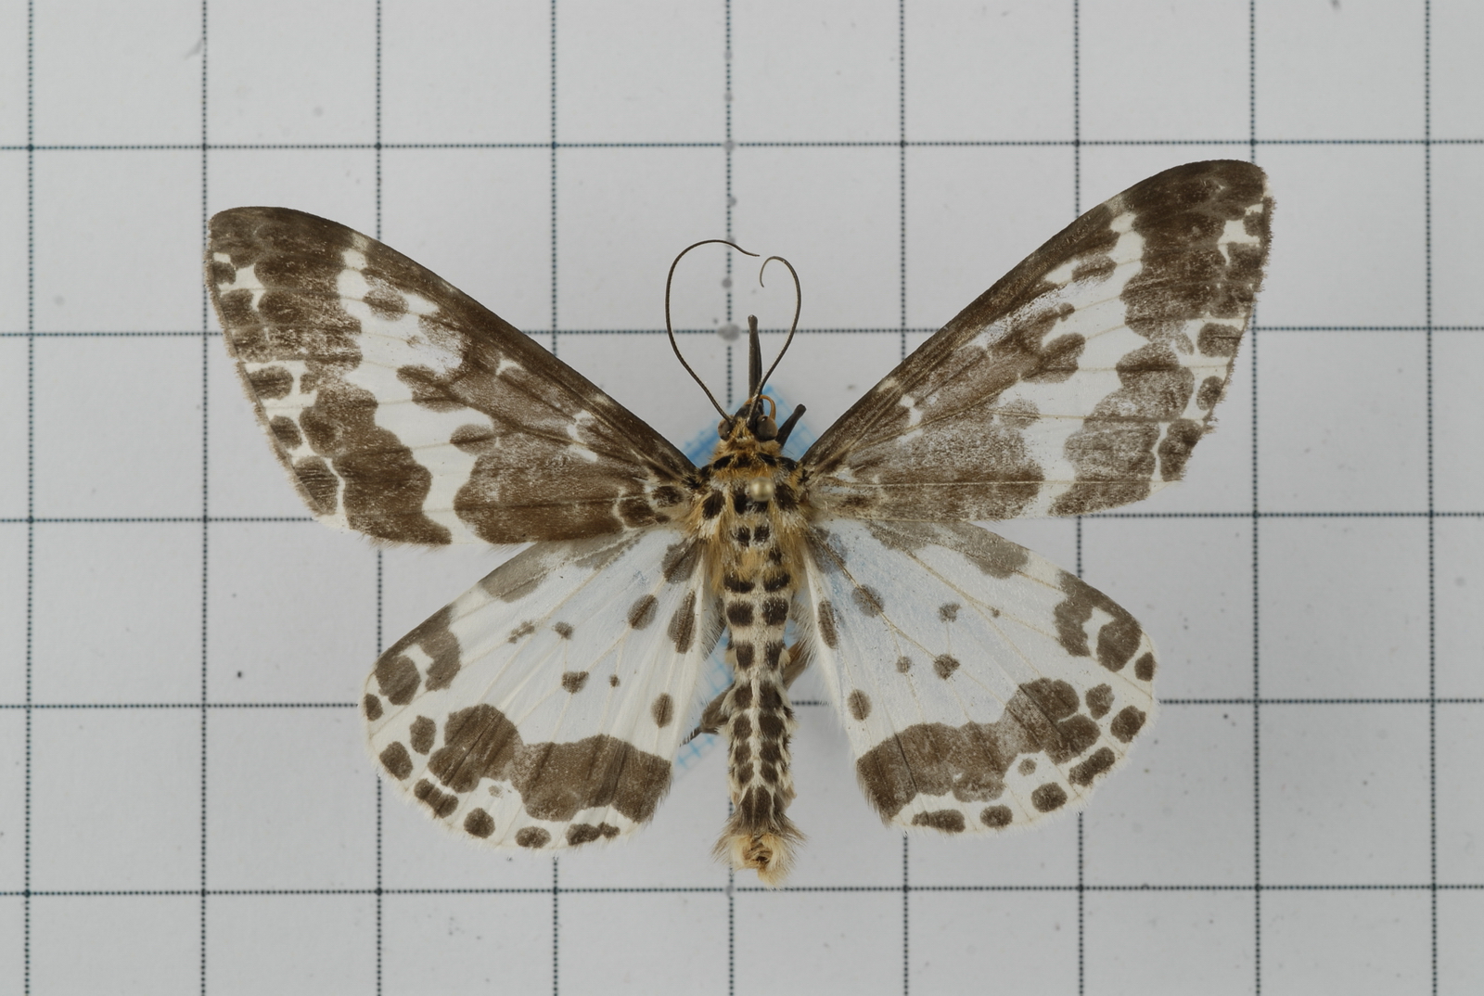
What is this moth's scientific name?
Pogonopygia pavida pavida
